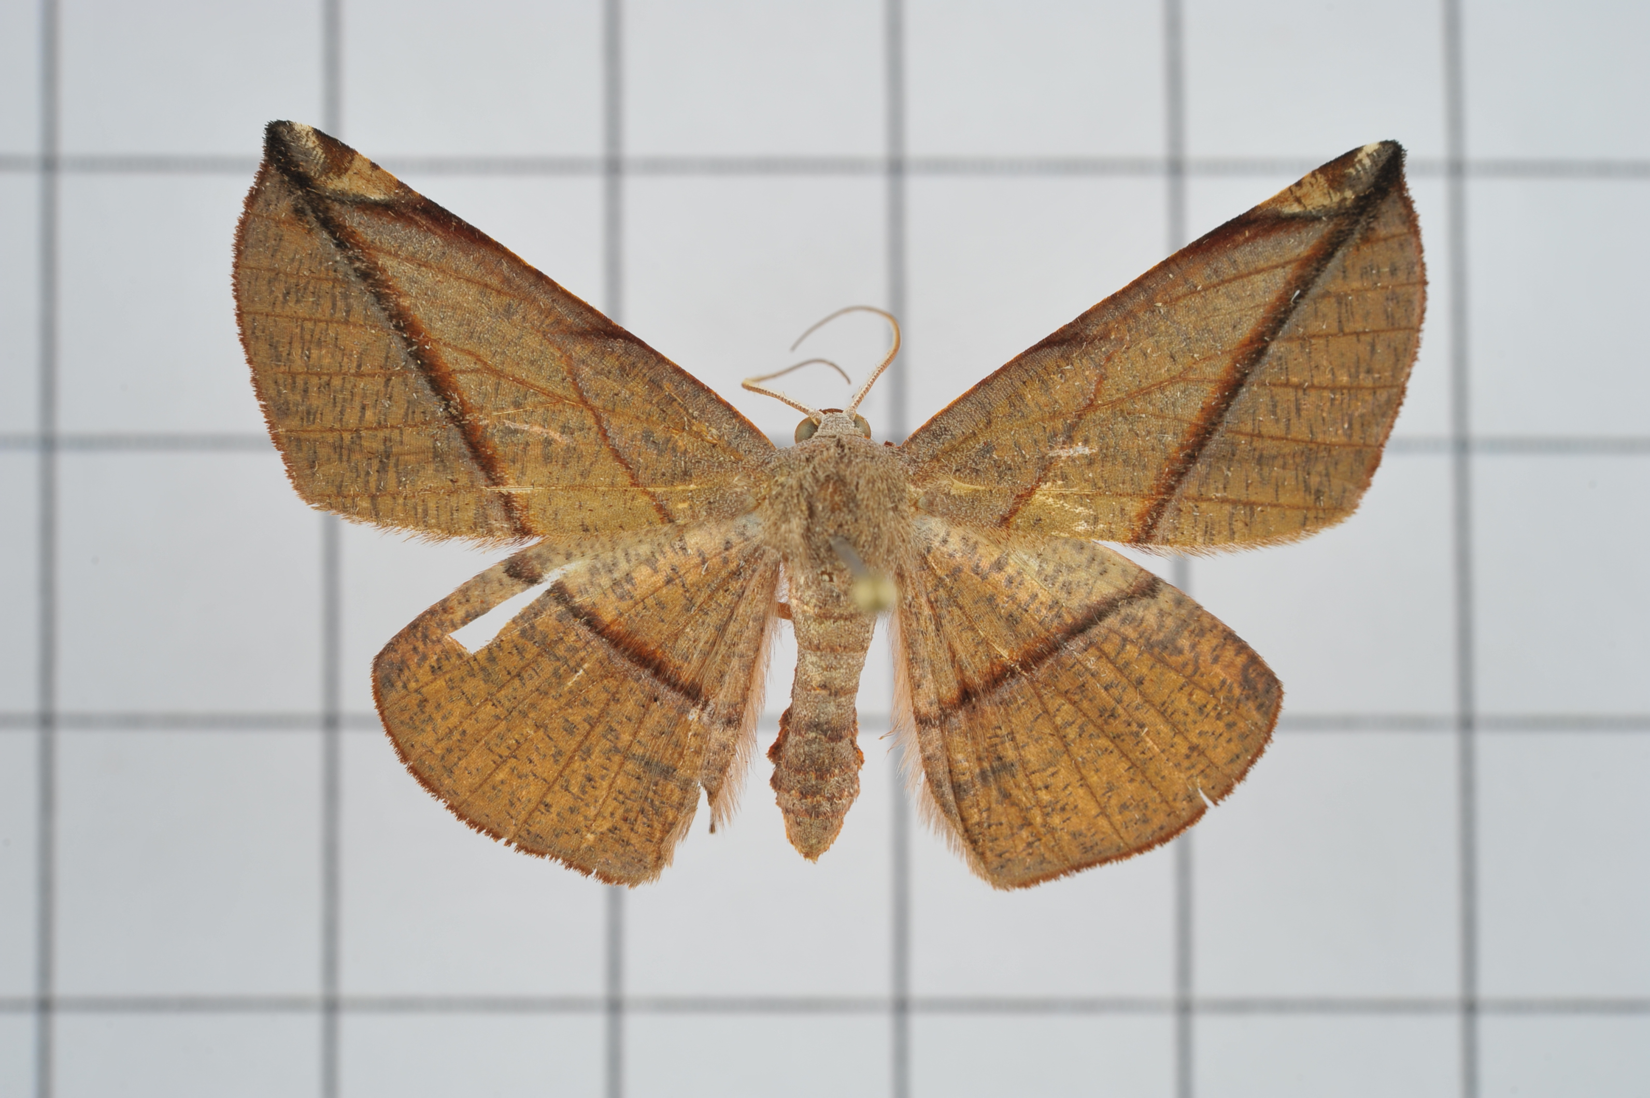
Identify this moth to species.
Pseudomiza obliquaria
